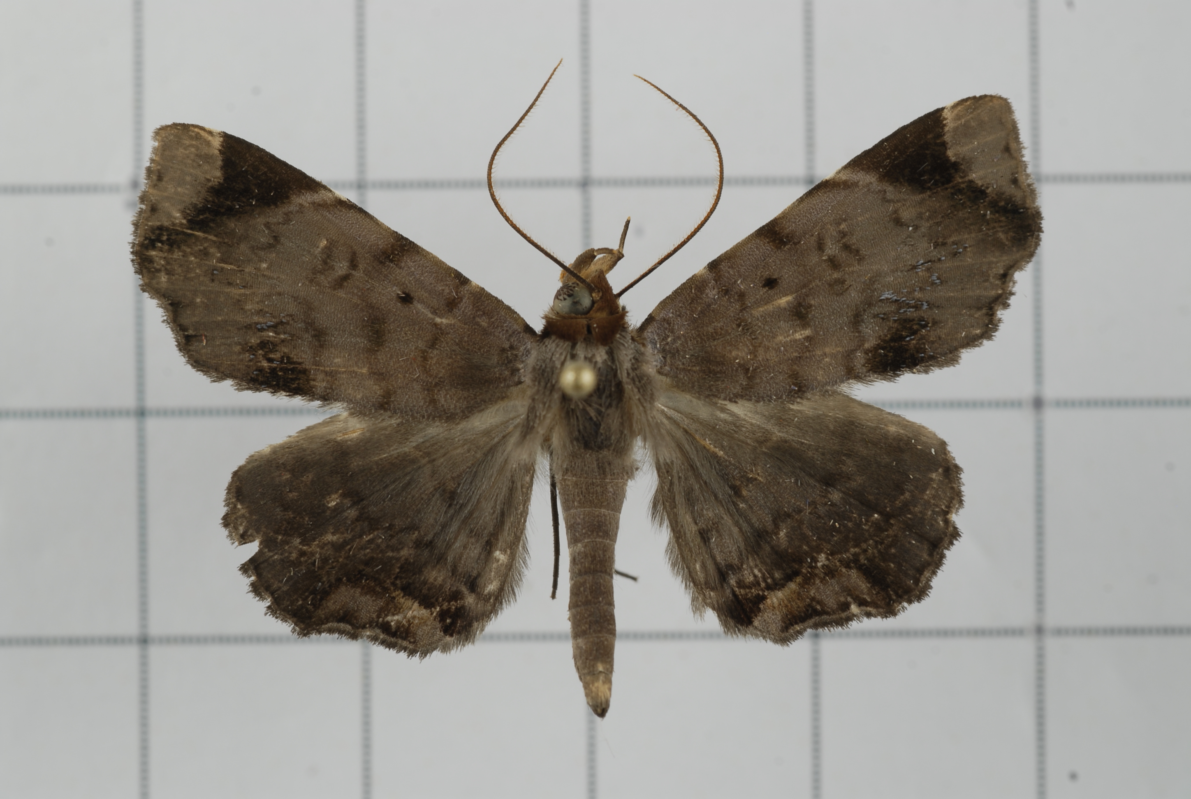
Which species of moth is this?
Mecodina albodentata
